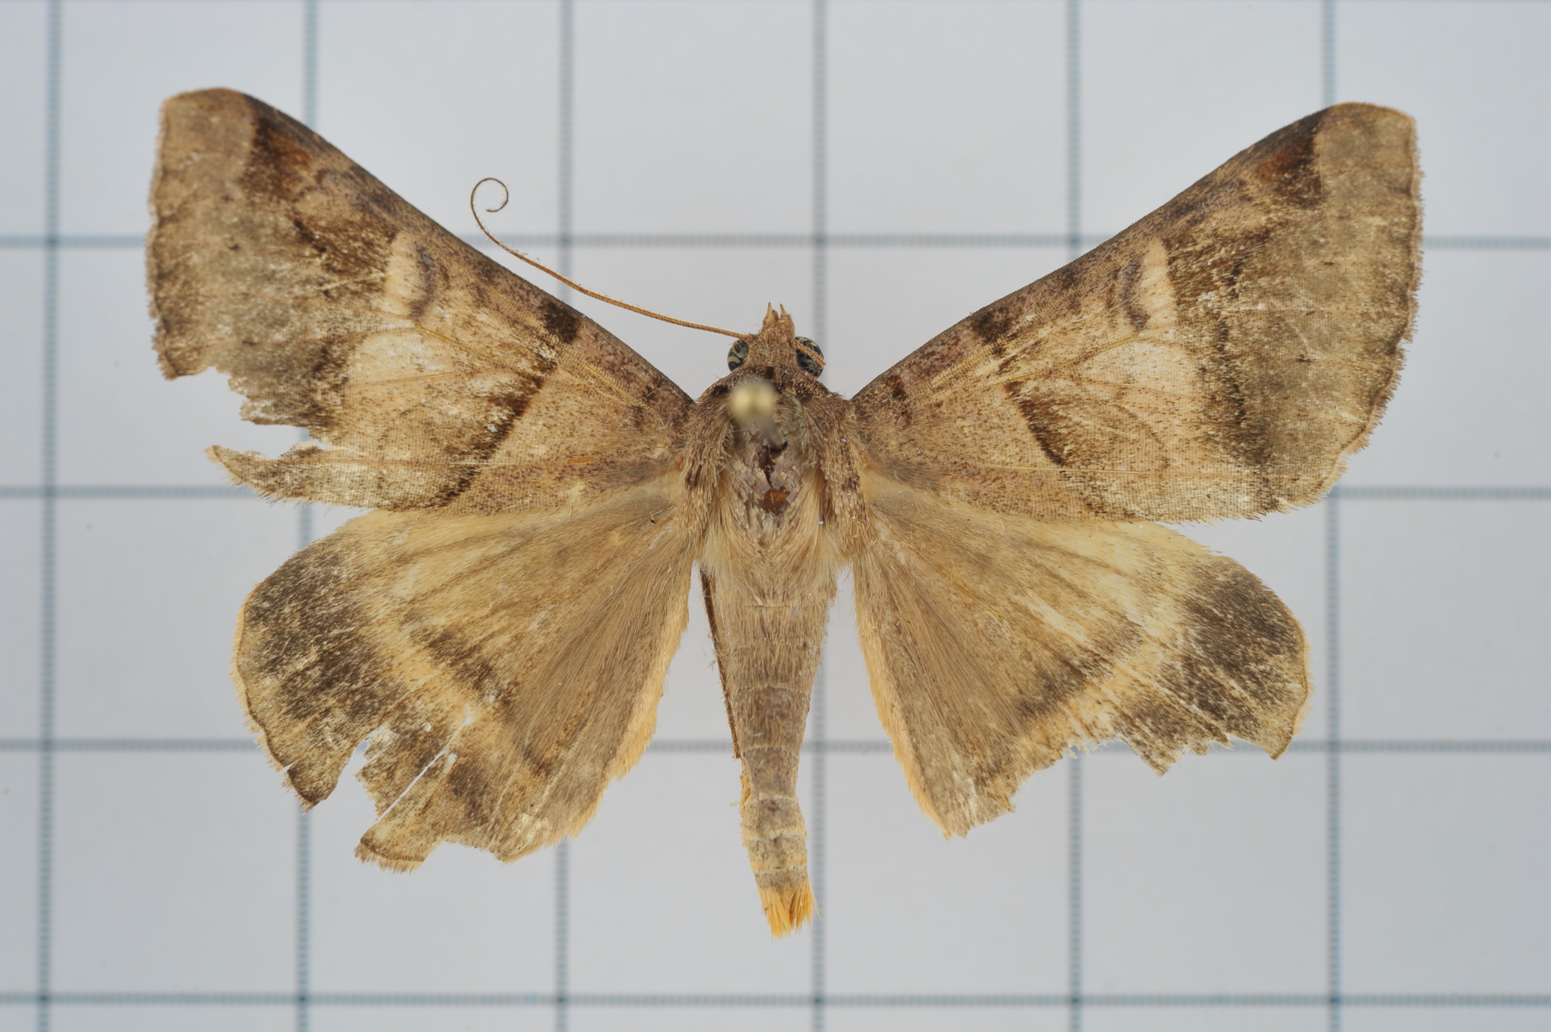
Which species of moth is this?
Mocis undata
